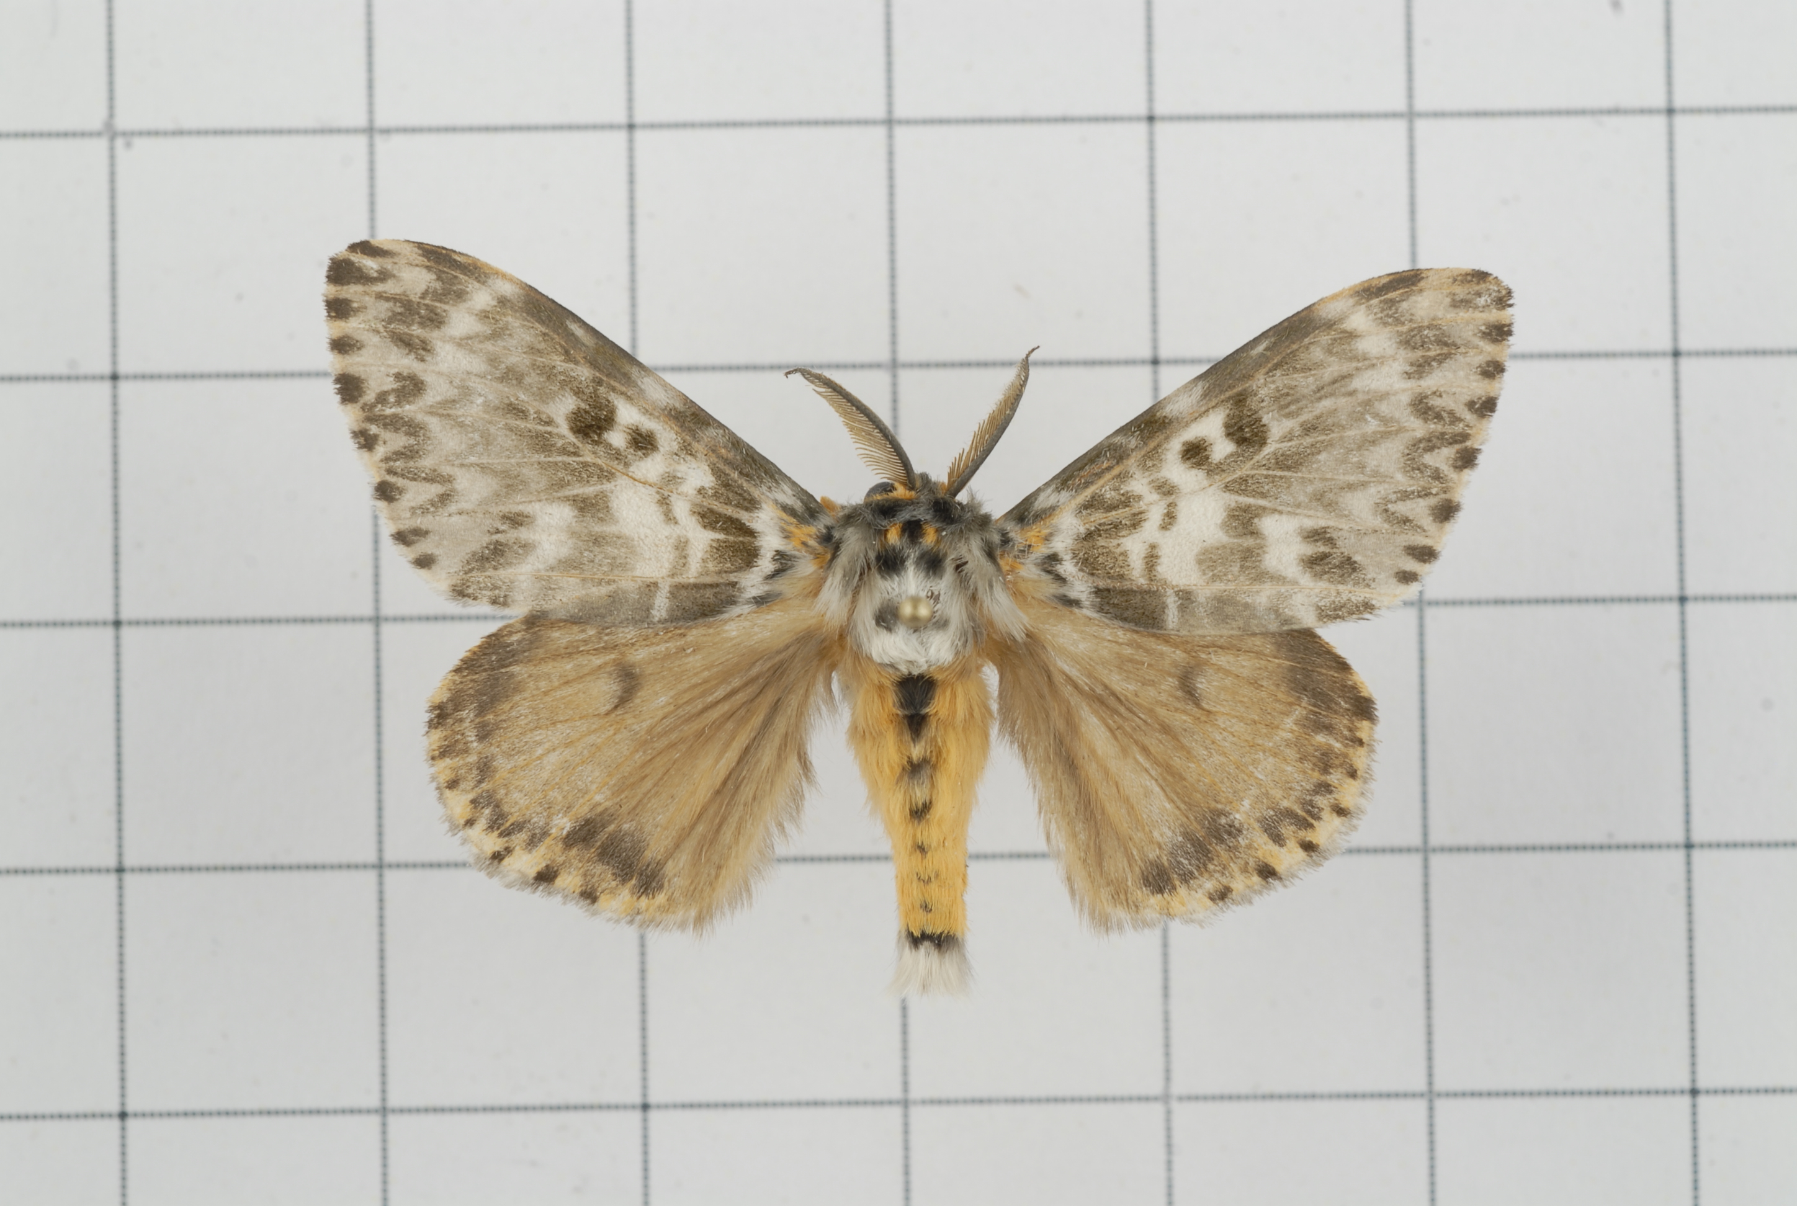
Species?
Lymantria mathura subpallida
